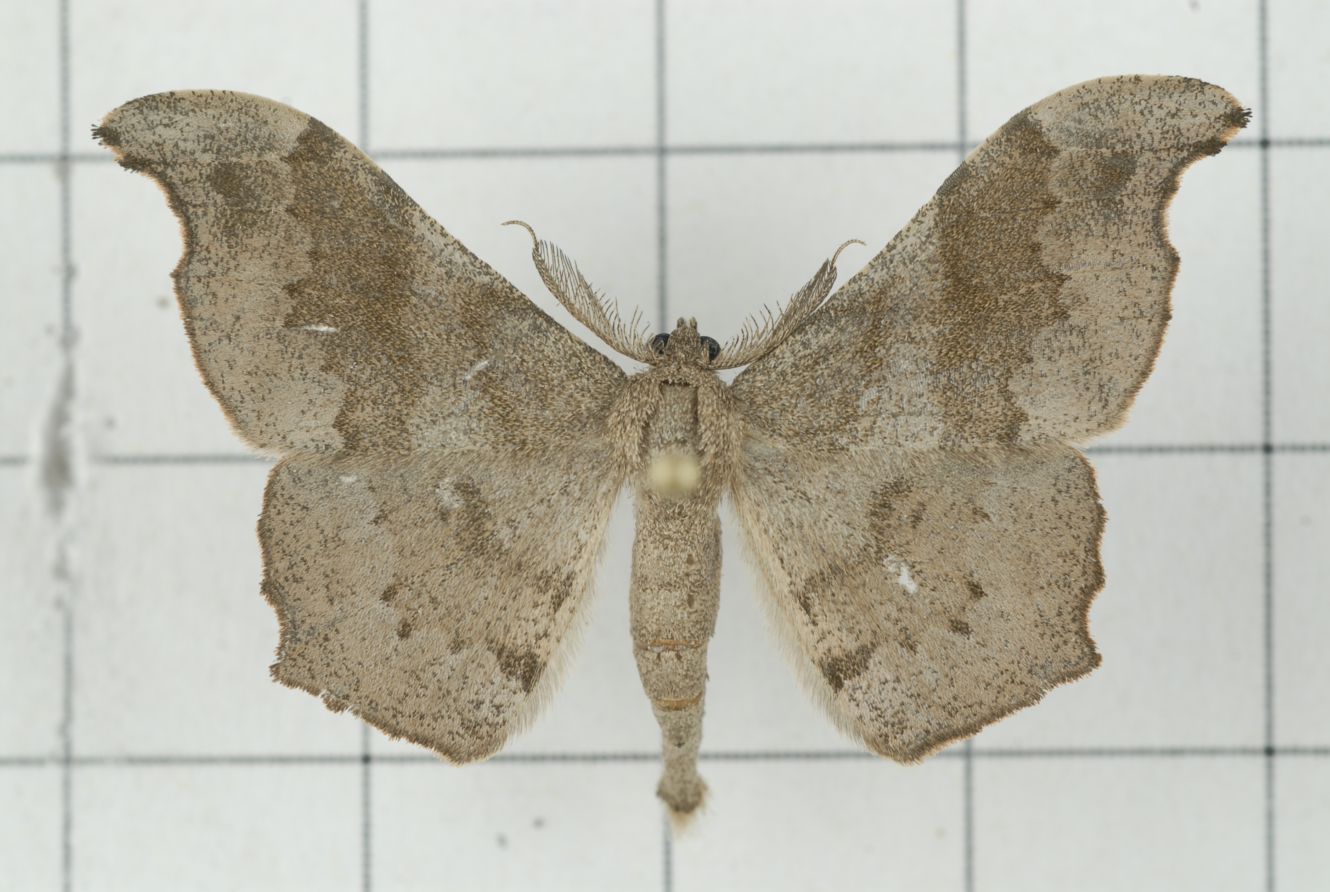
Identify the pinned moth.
Hyposidra talaca talaca
